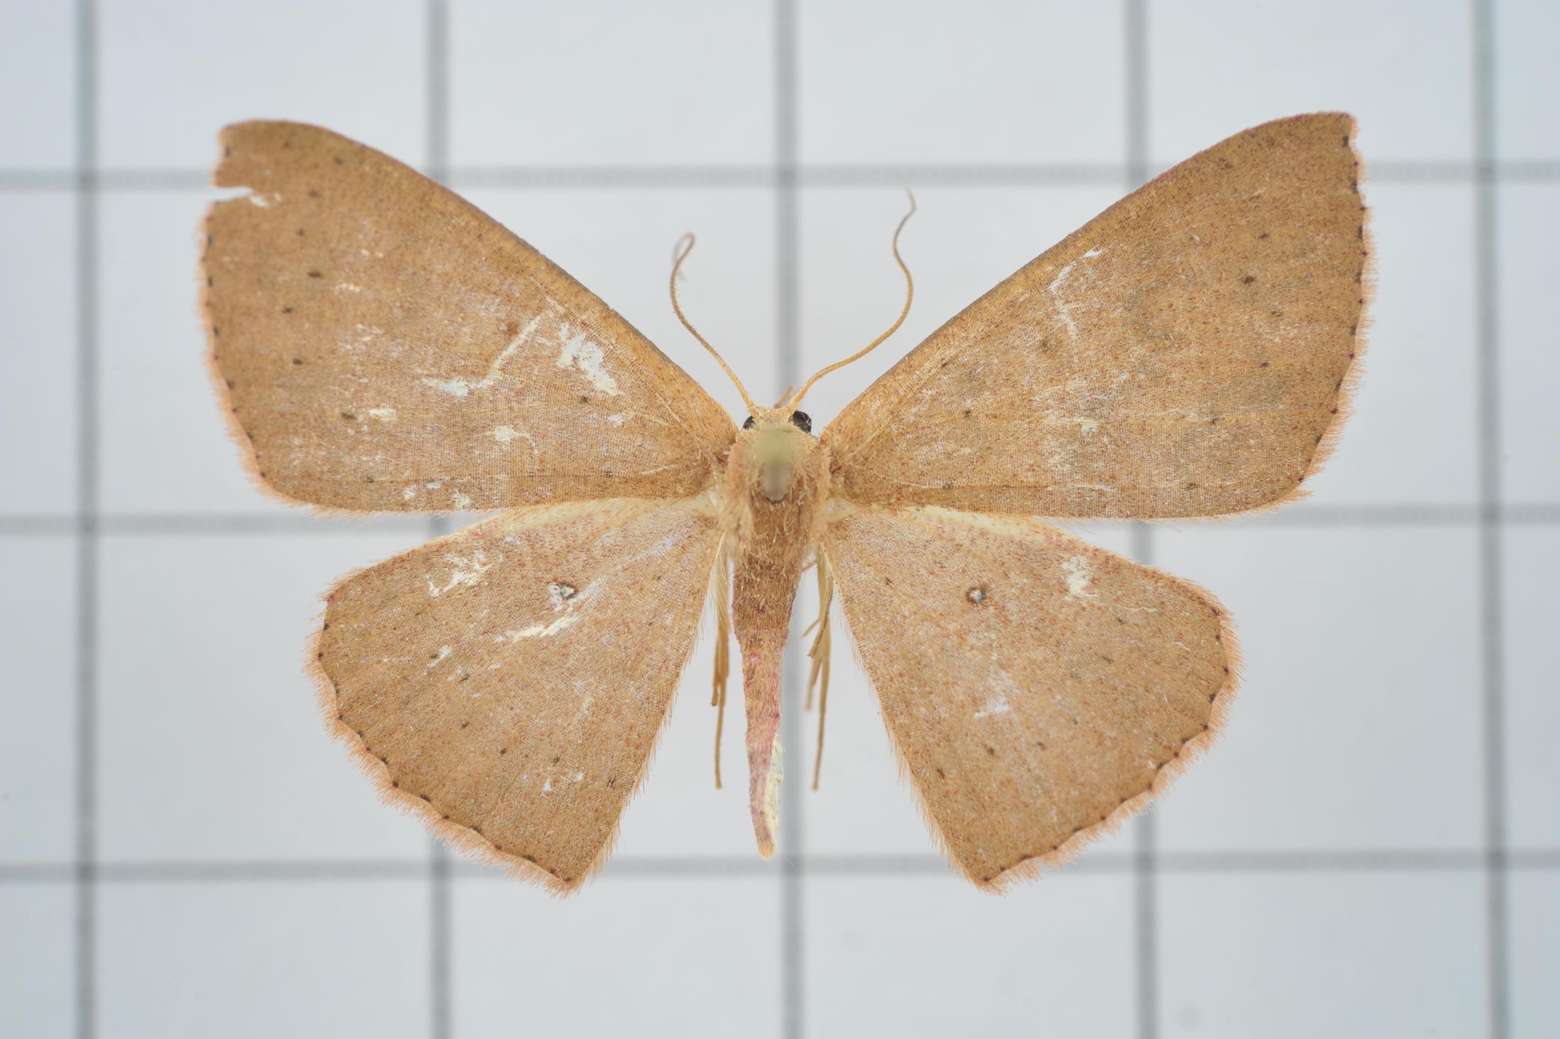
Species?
Perixera absconditaria
